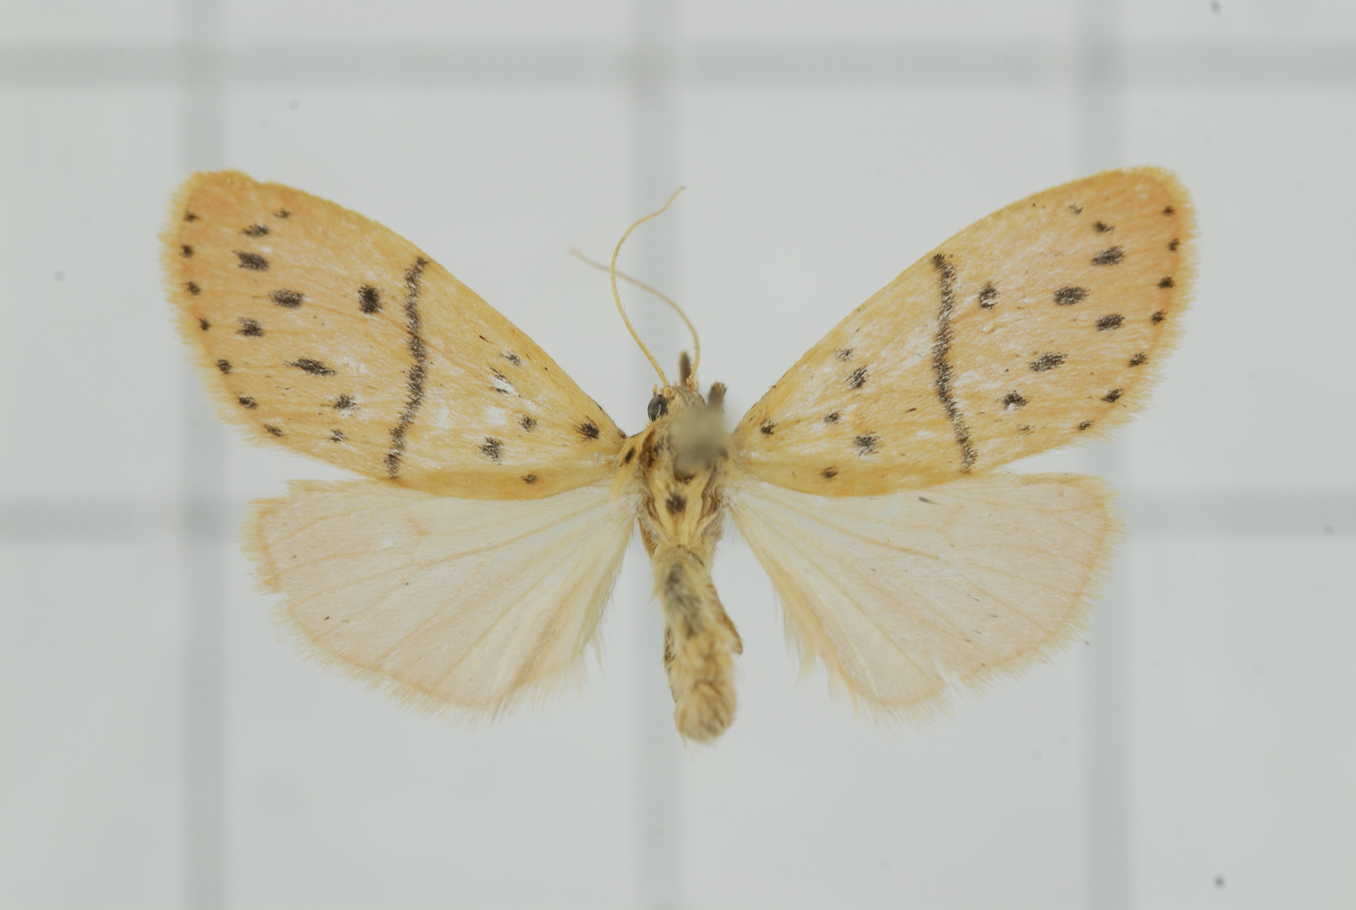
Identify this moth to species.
Miltochrista arcuata
